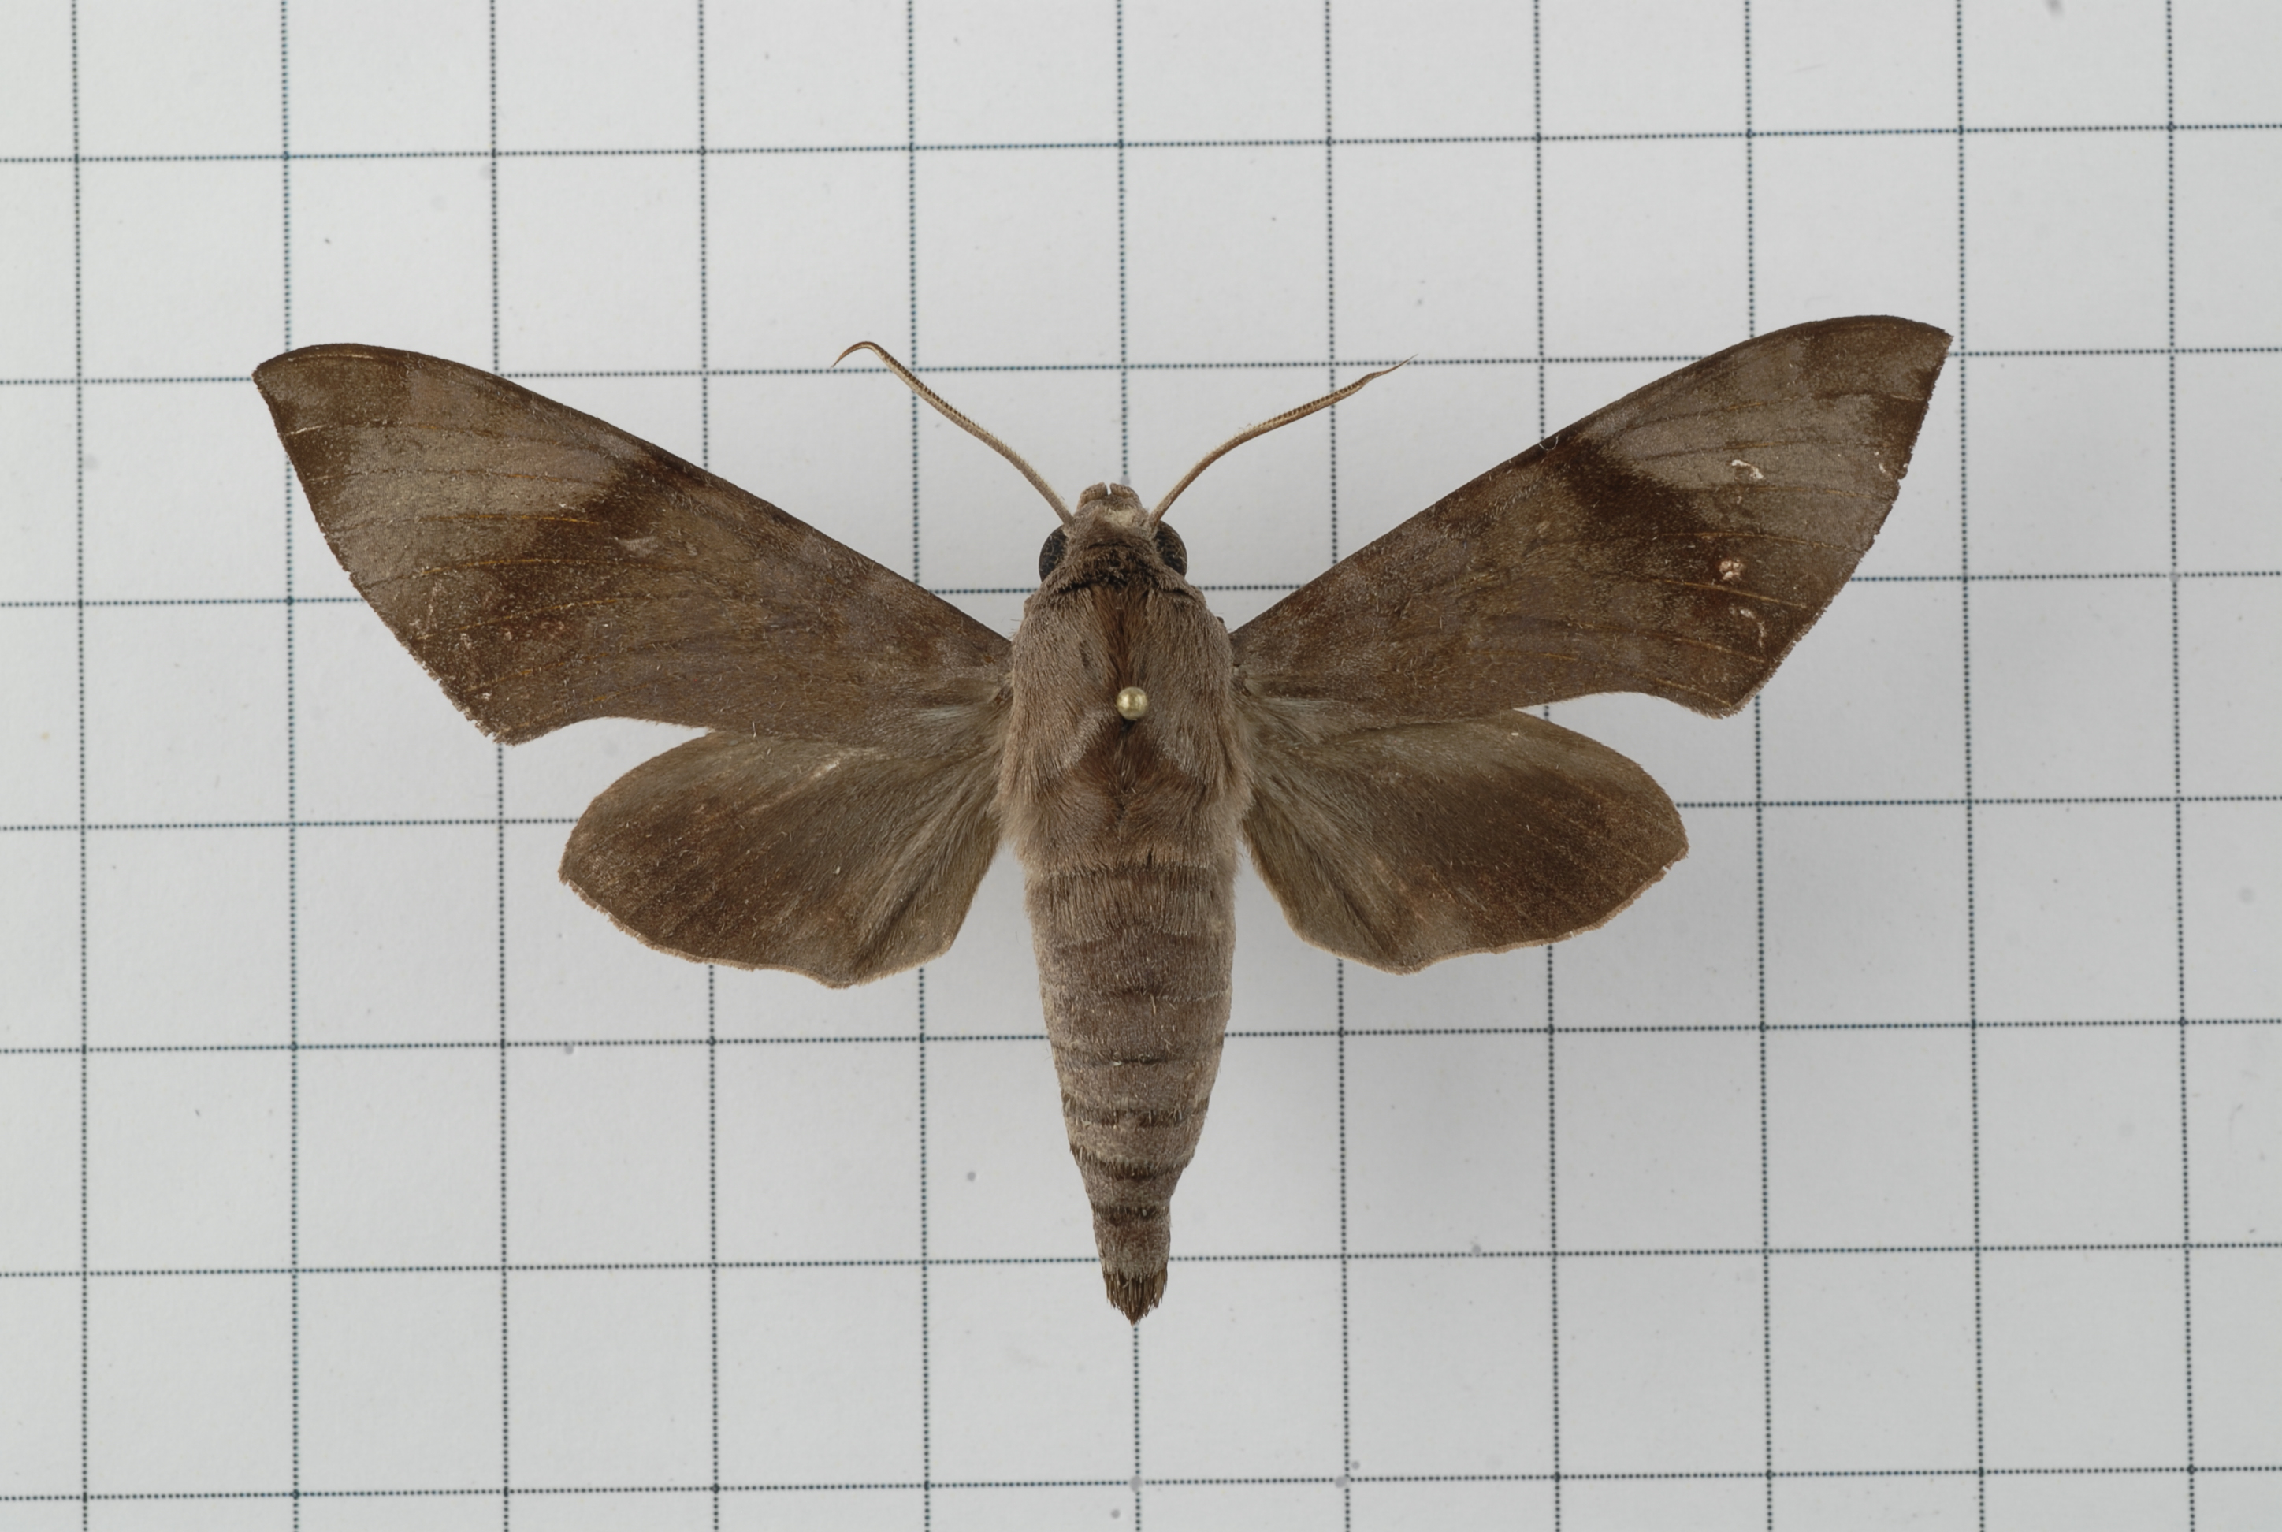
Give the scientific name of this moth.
Acosmeryx formosana
